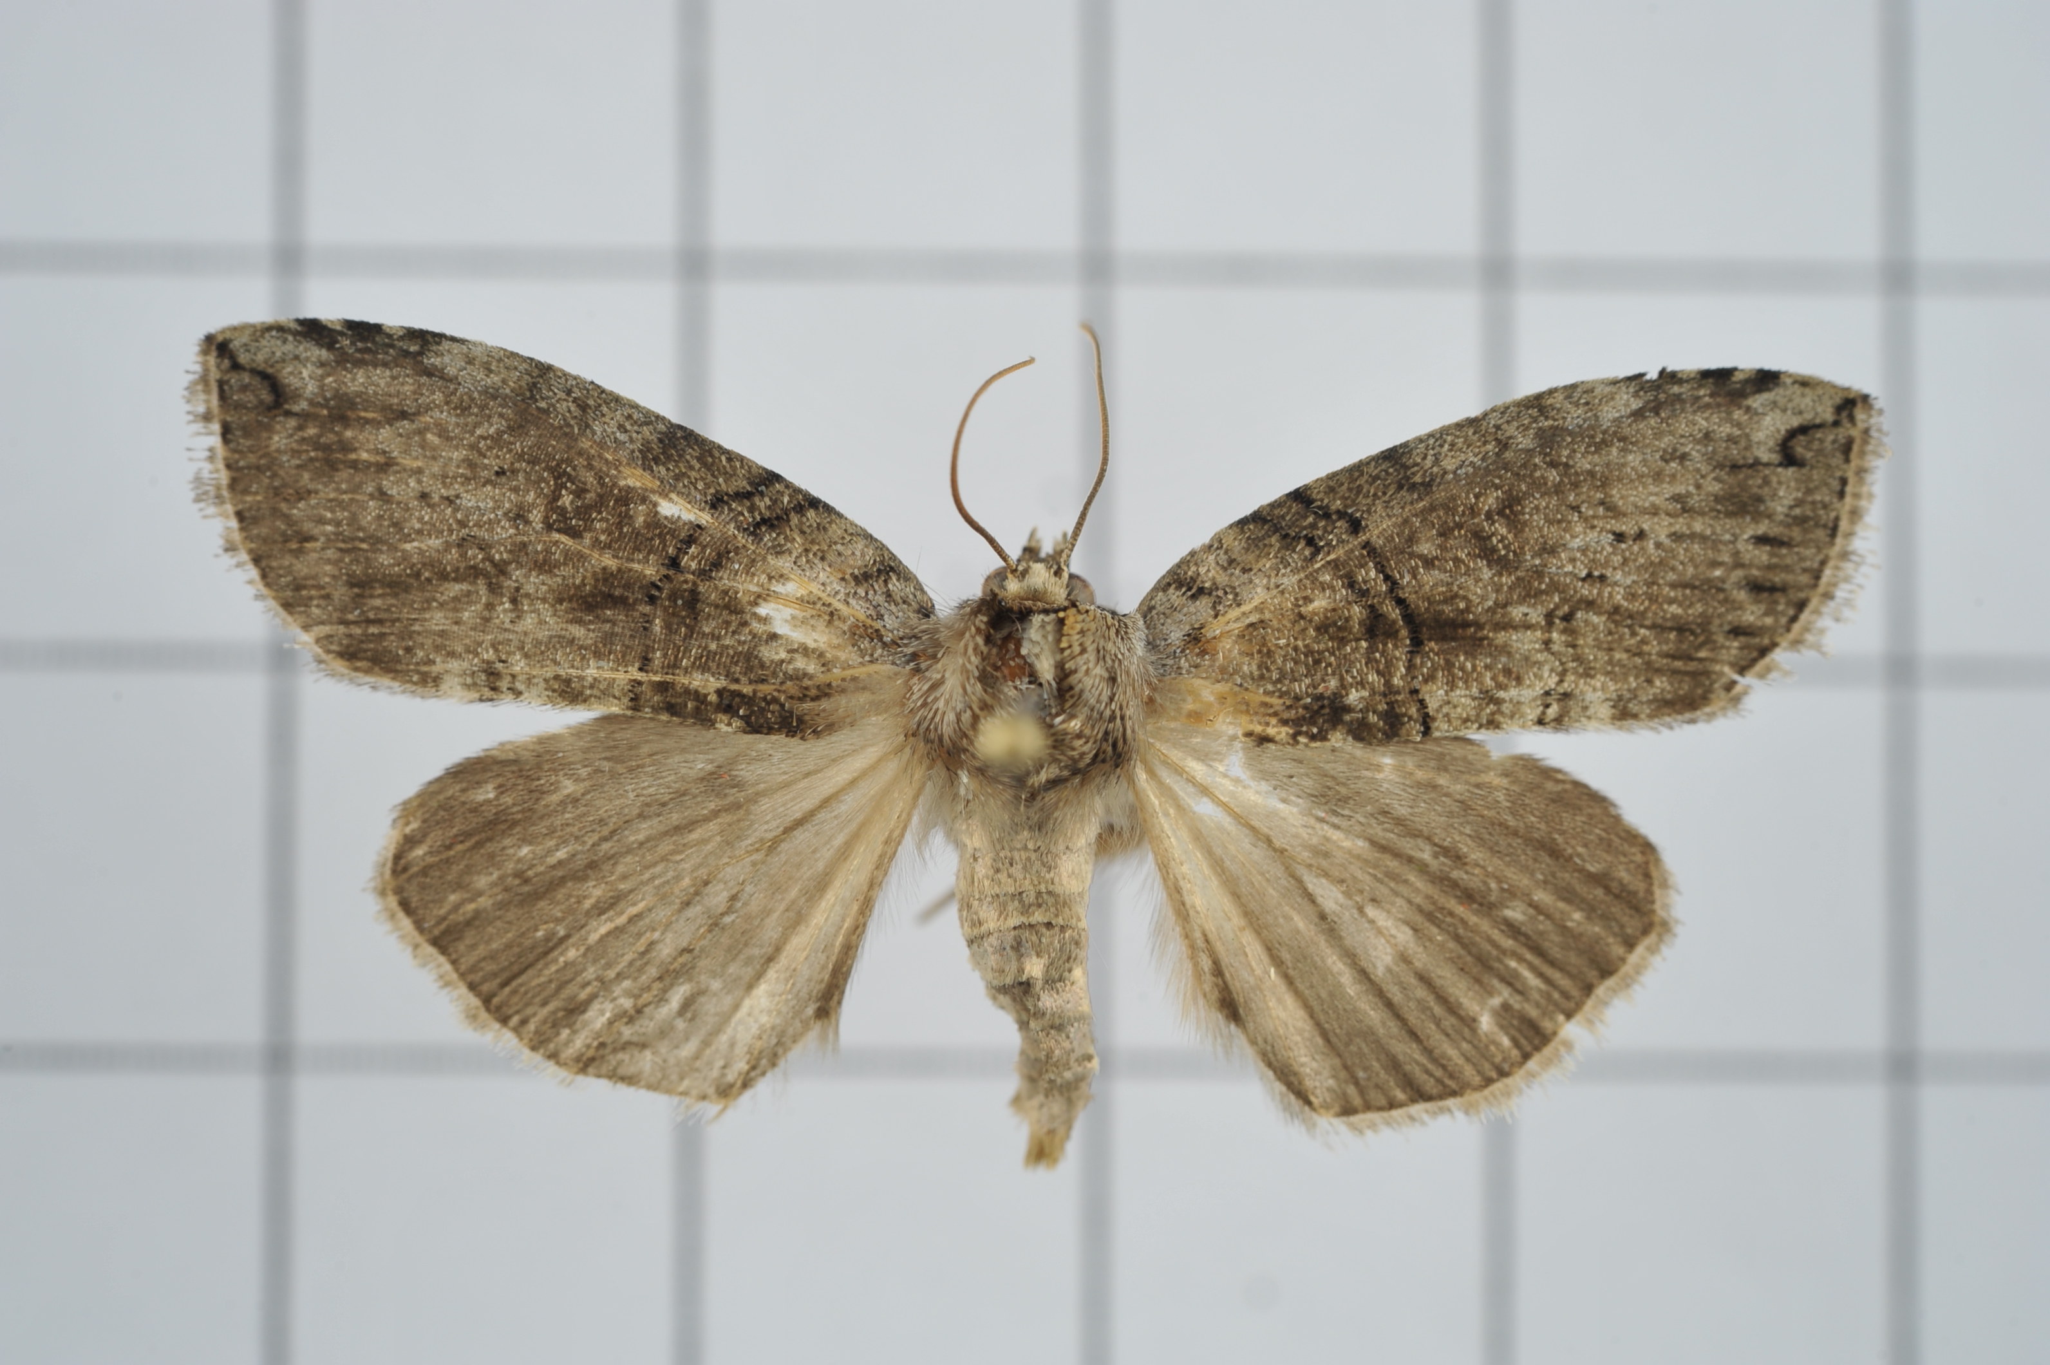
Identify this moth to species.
Horipsestis aenea aenea
